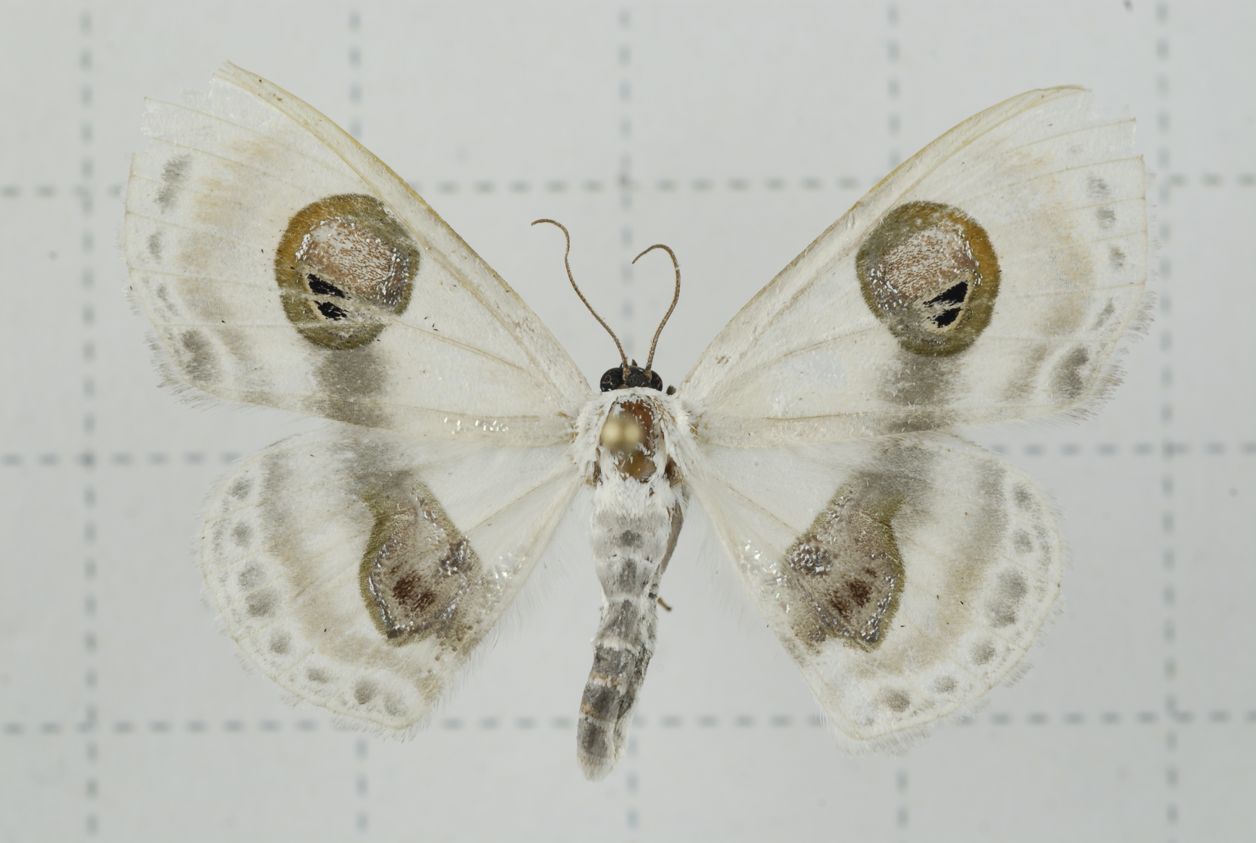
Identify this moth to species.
Problepsis conjunctiva
